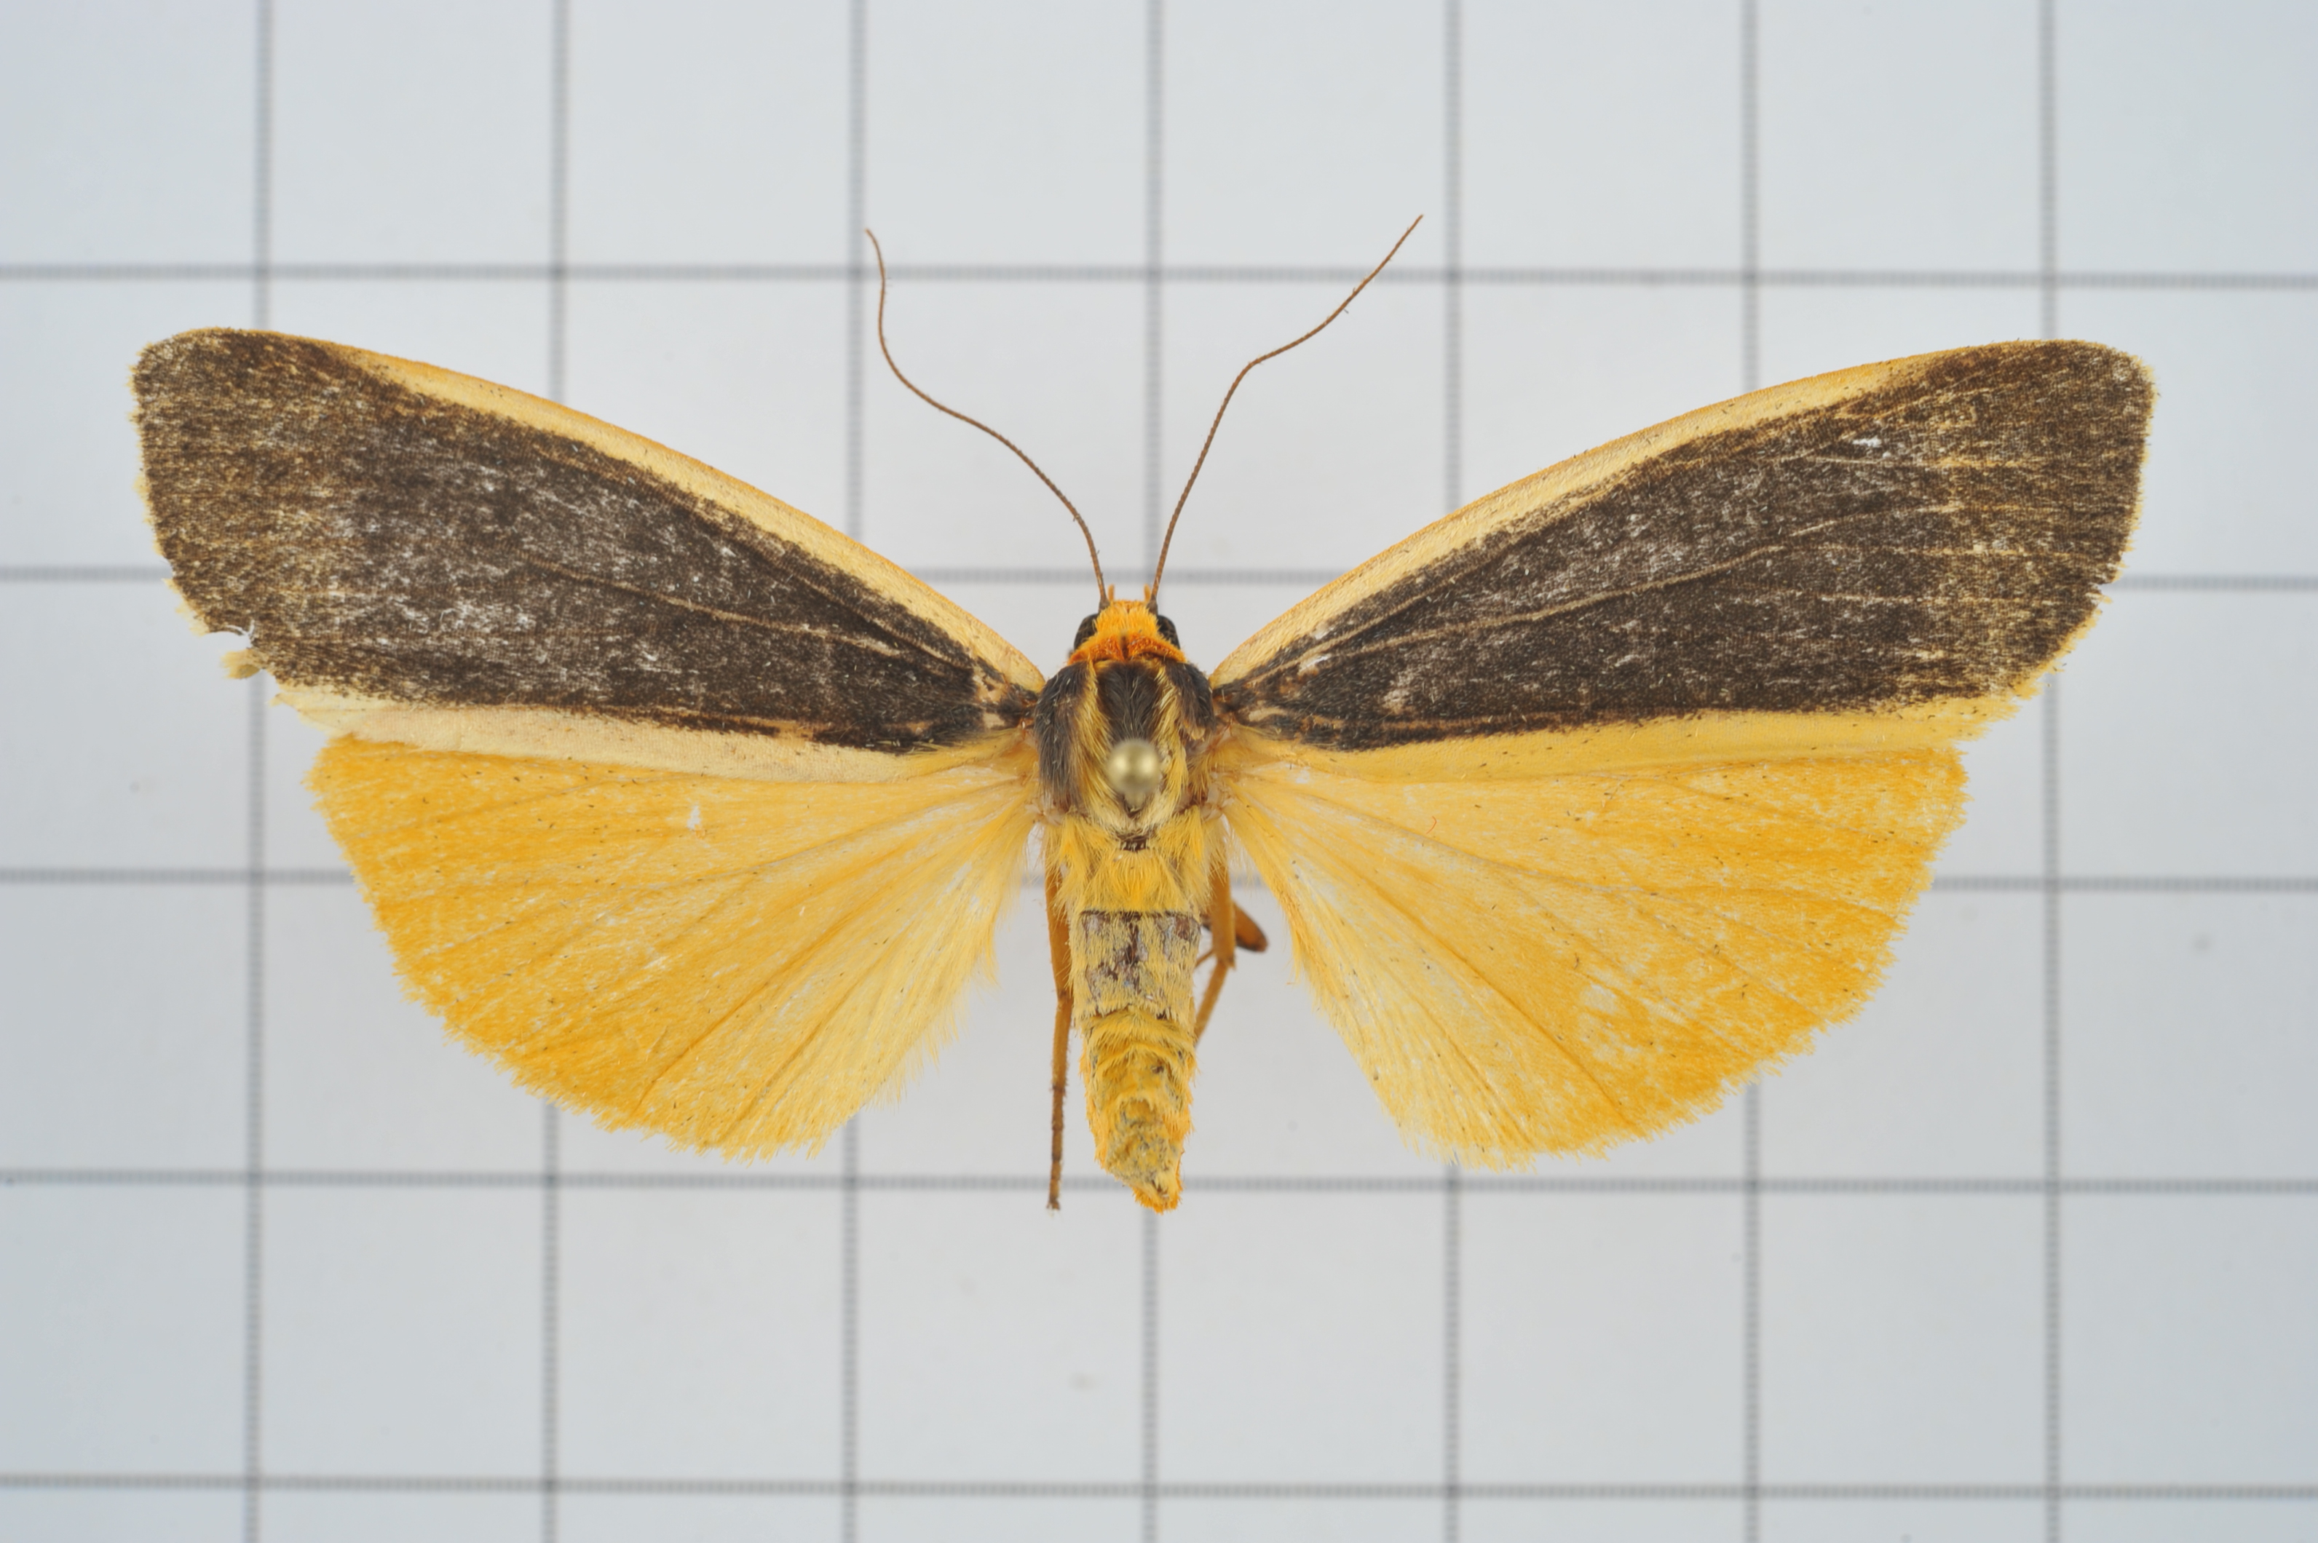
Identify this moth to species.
Churinga virago
